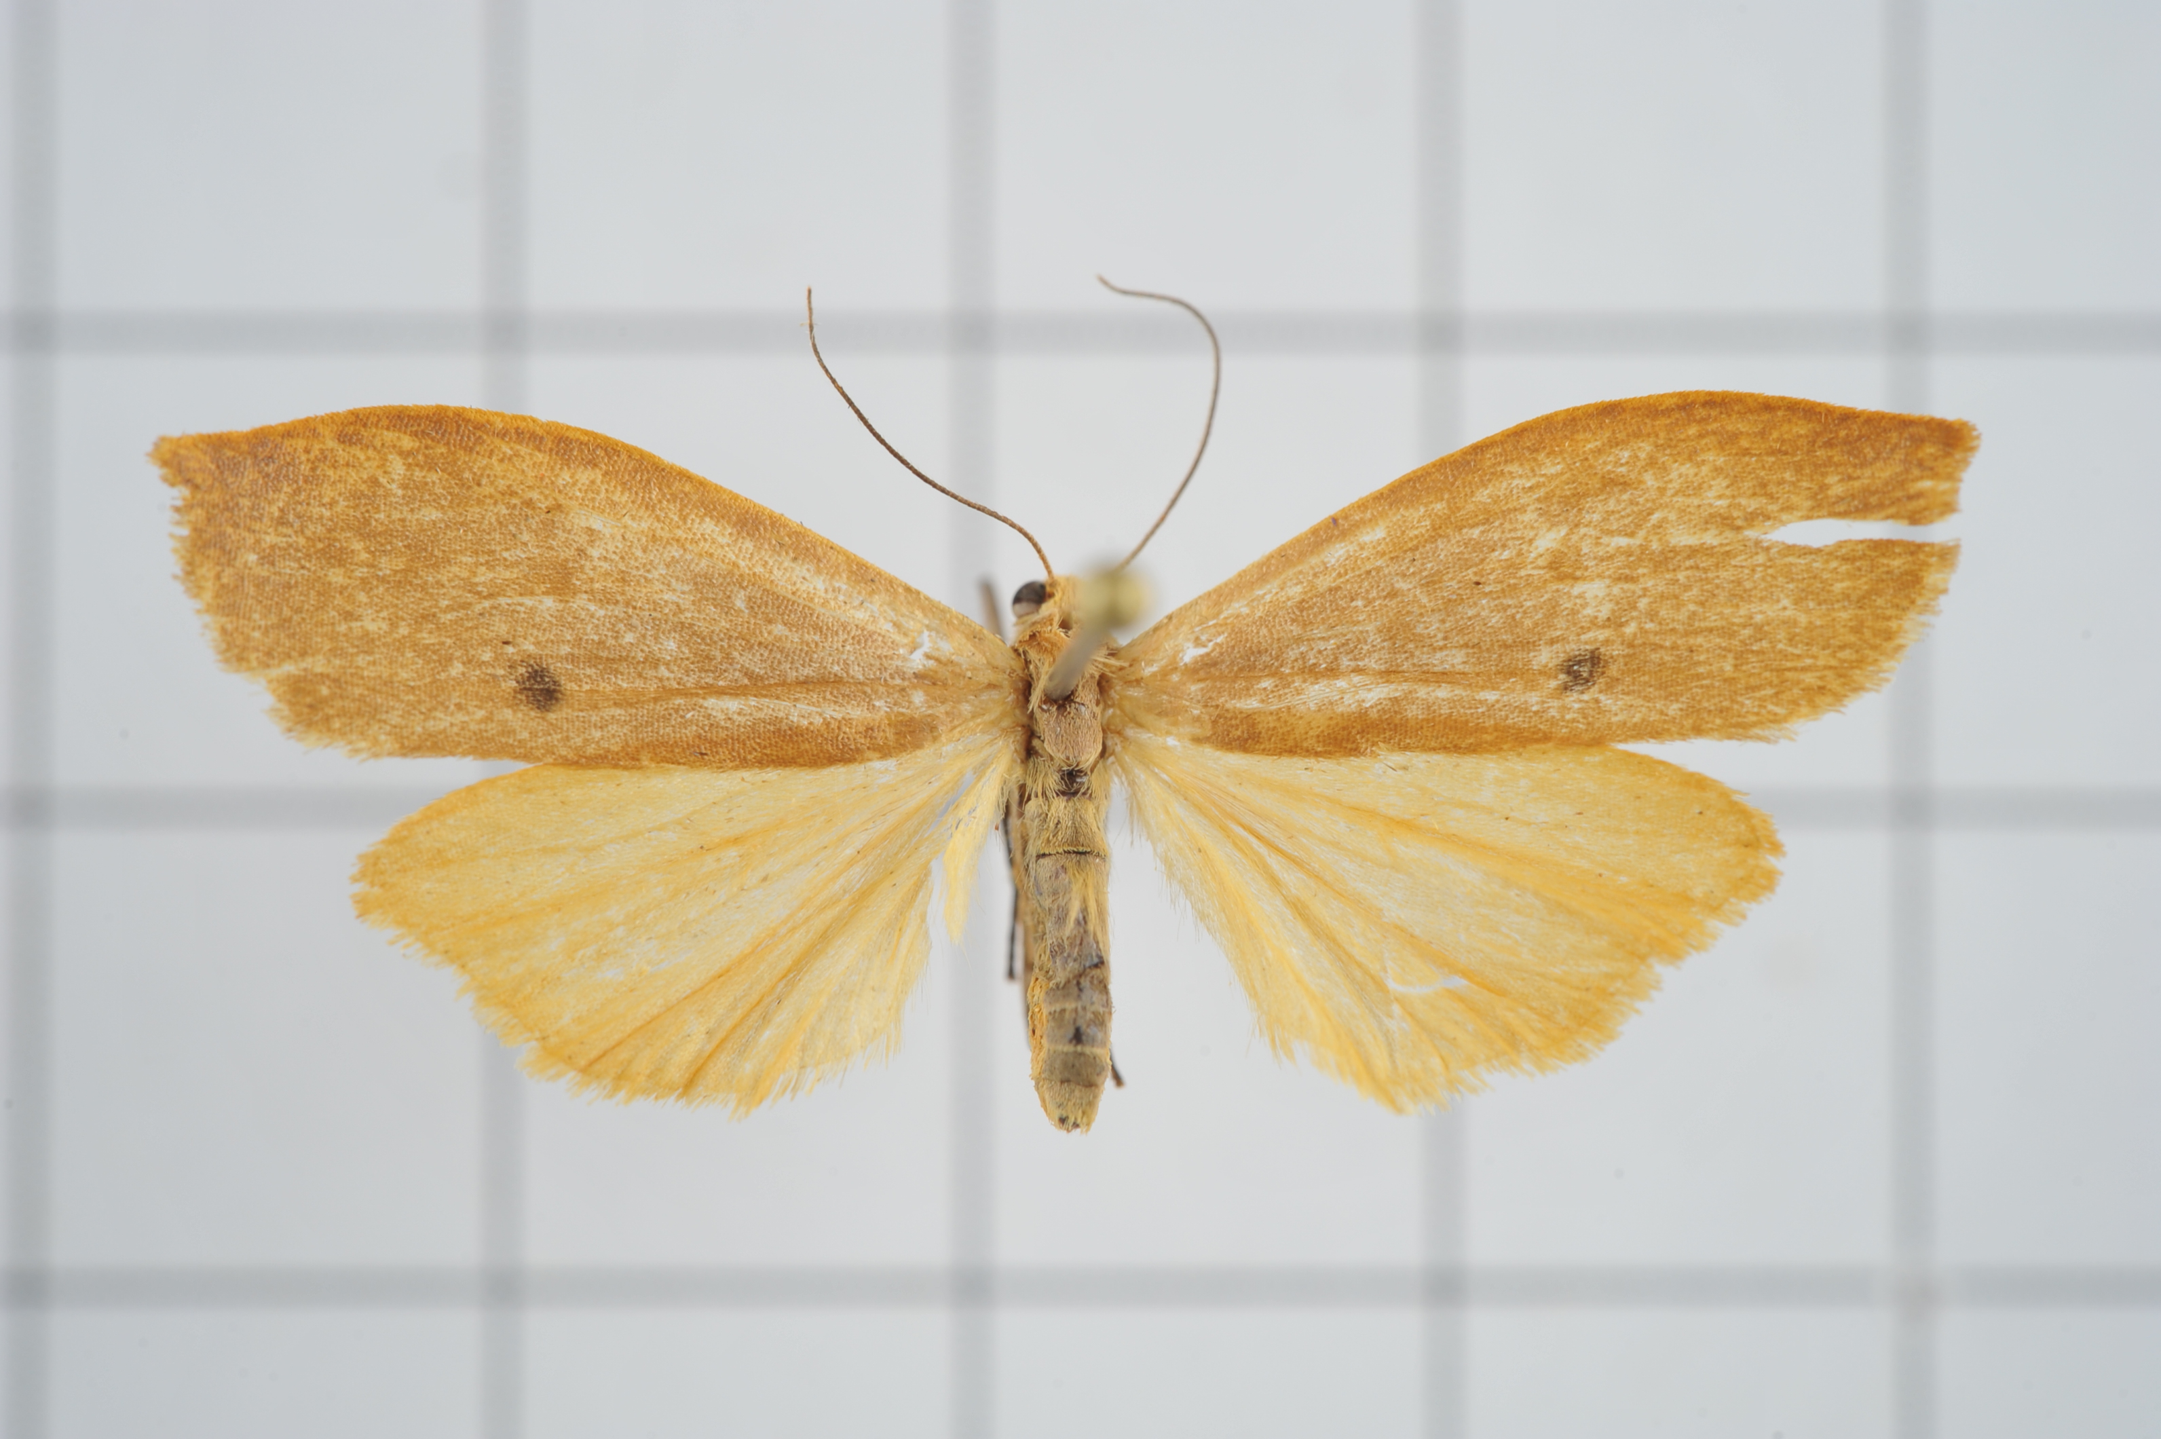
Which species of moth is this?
Manulea postmaculosa
